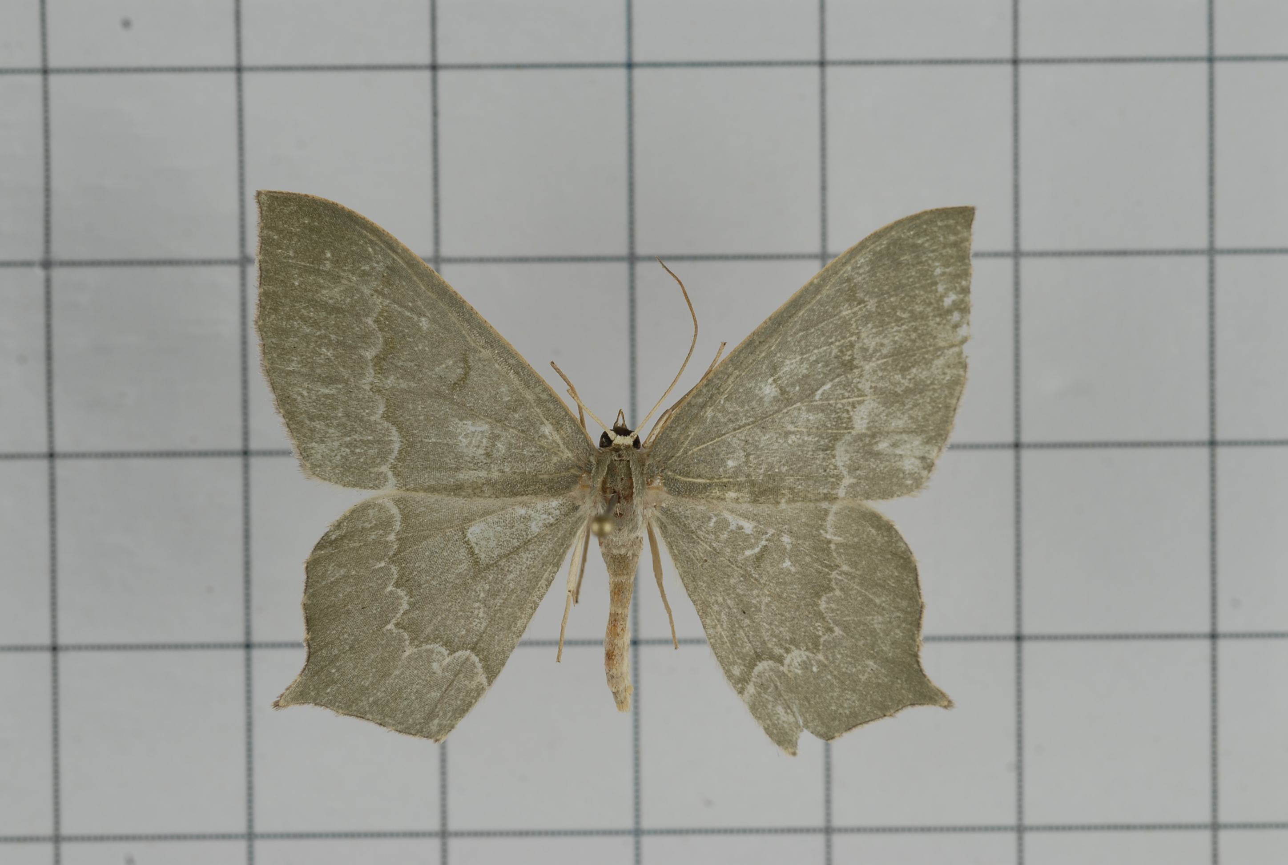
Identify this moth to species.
Maxates sinuolata
